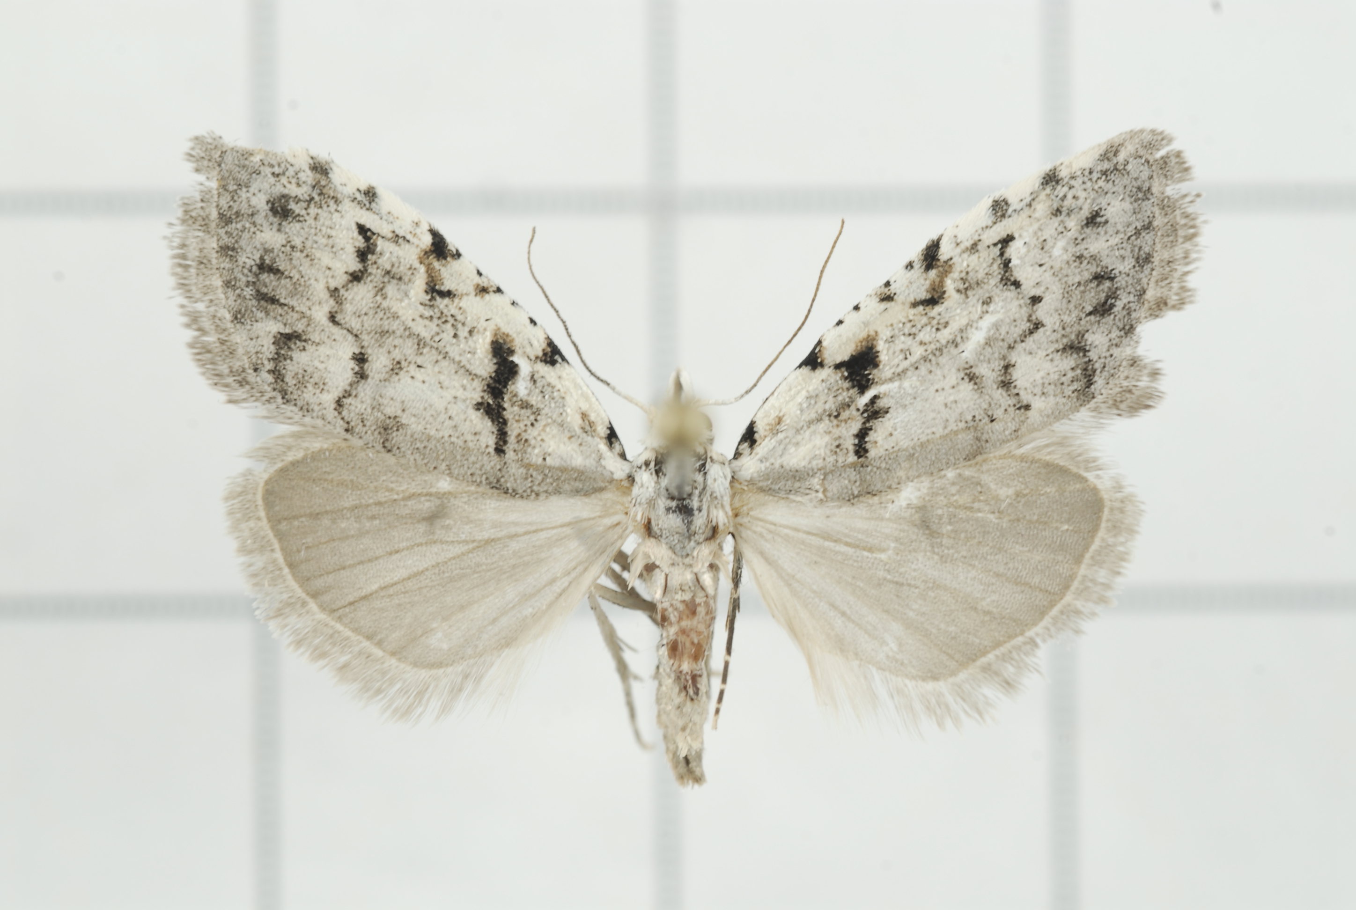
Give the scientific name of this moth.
Nola formosalesa
